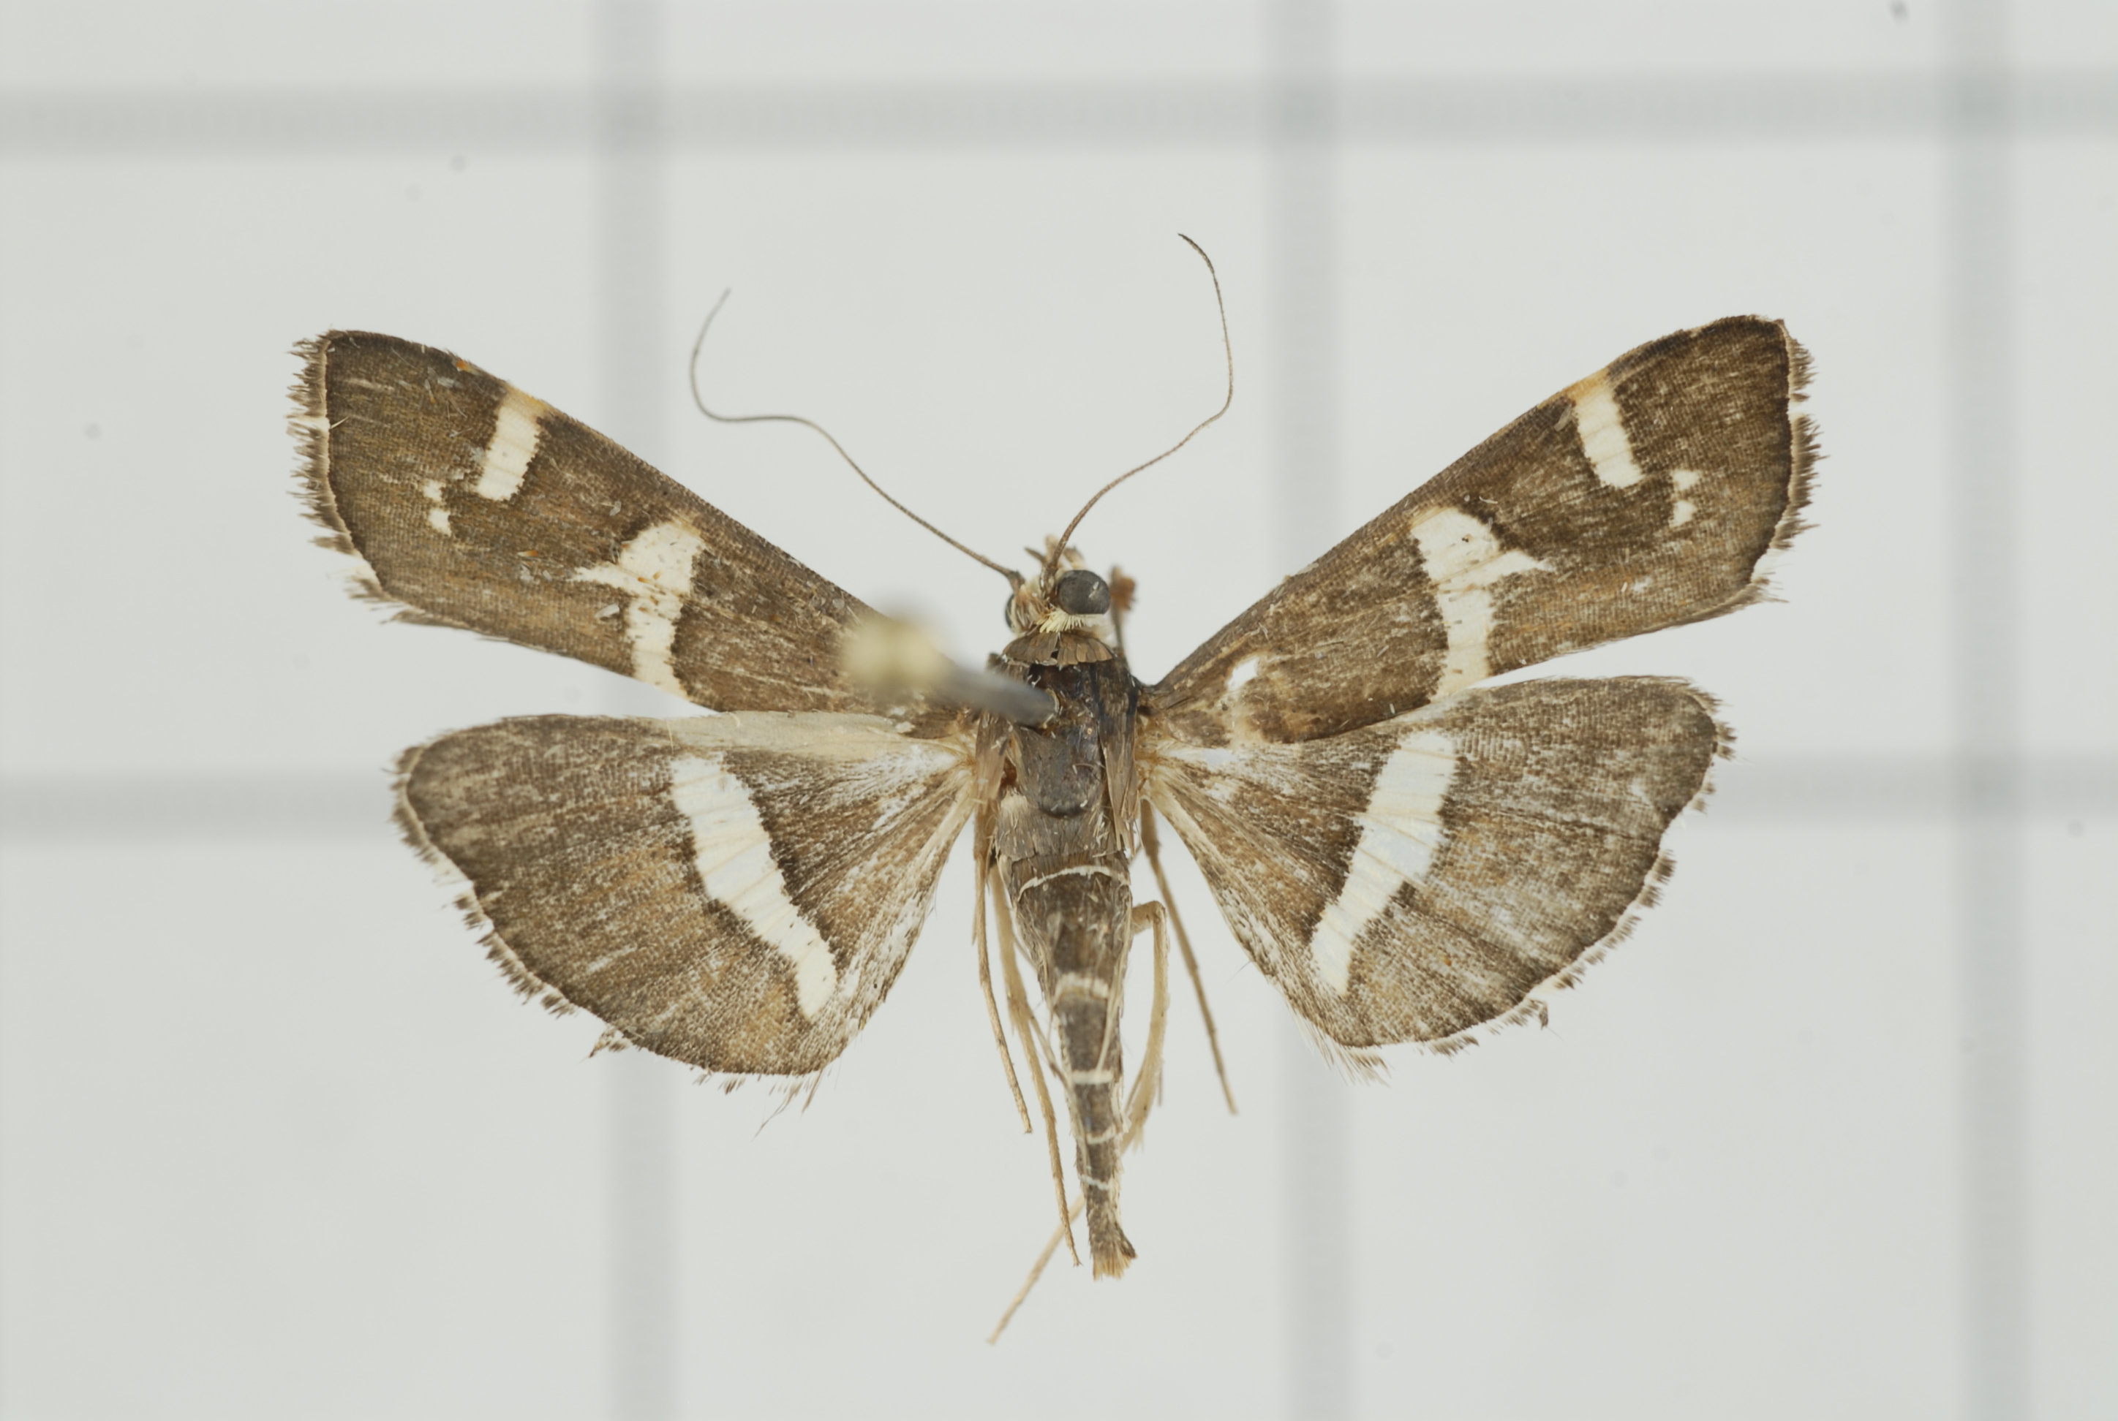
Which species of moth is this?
Spoladea recurvalis
